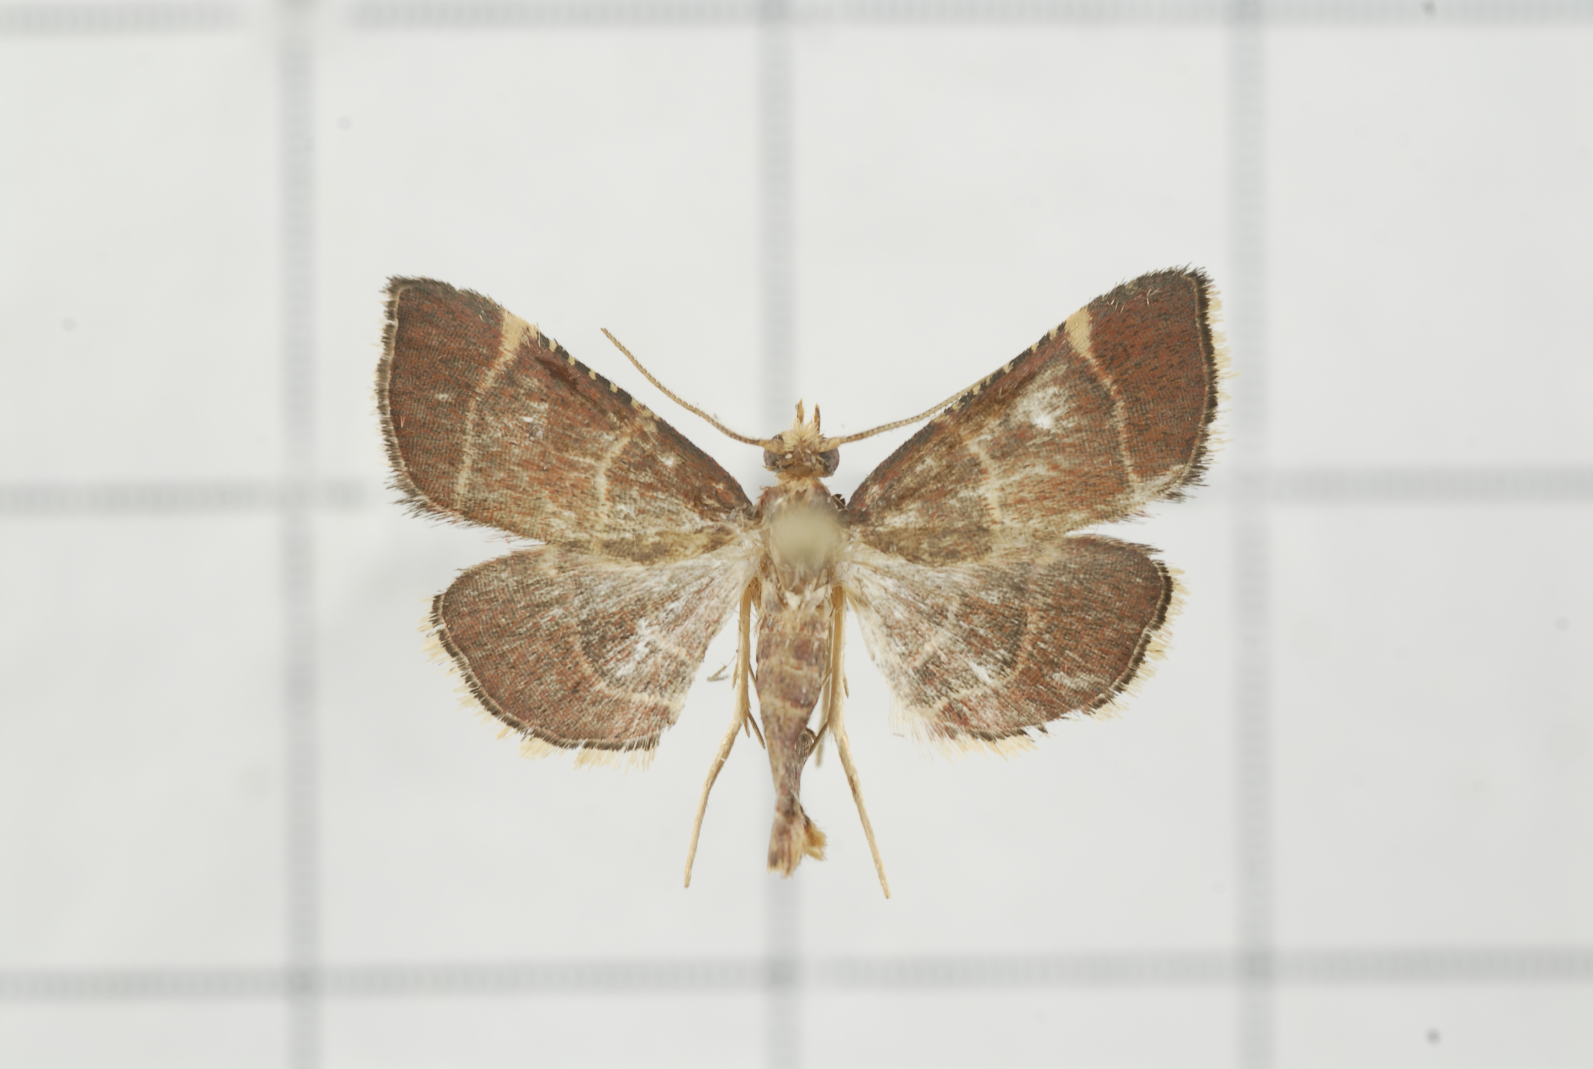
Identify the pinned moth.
Herculia pelasgalis
